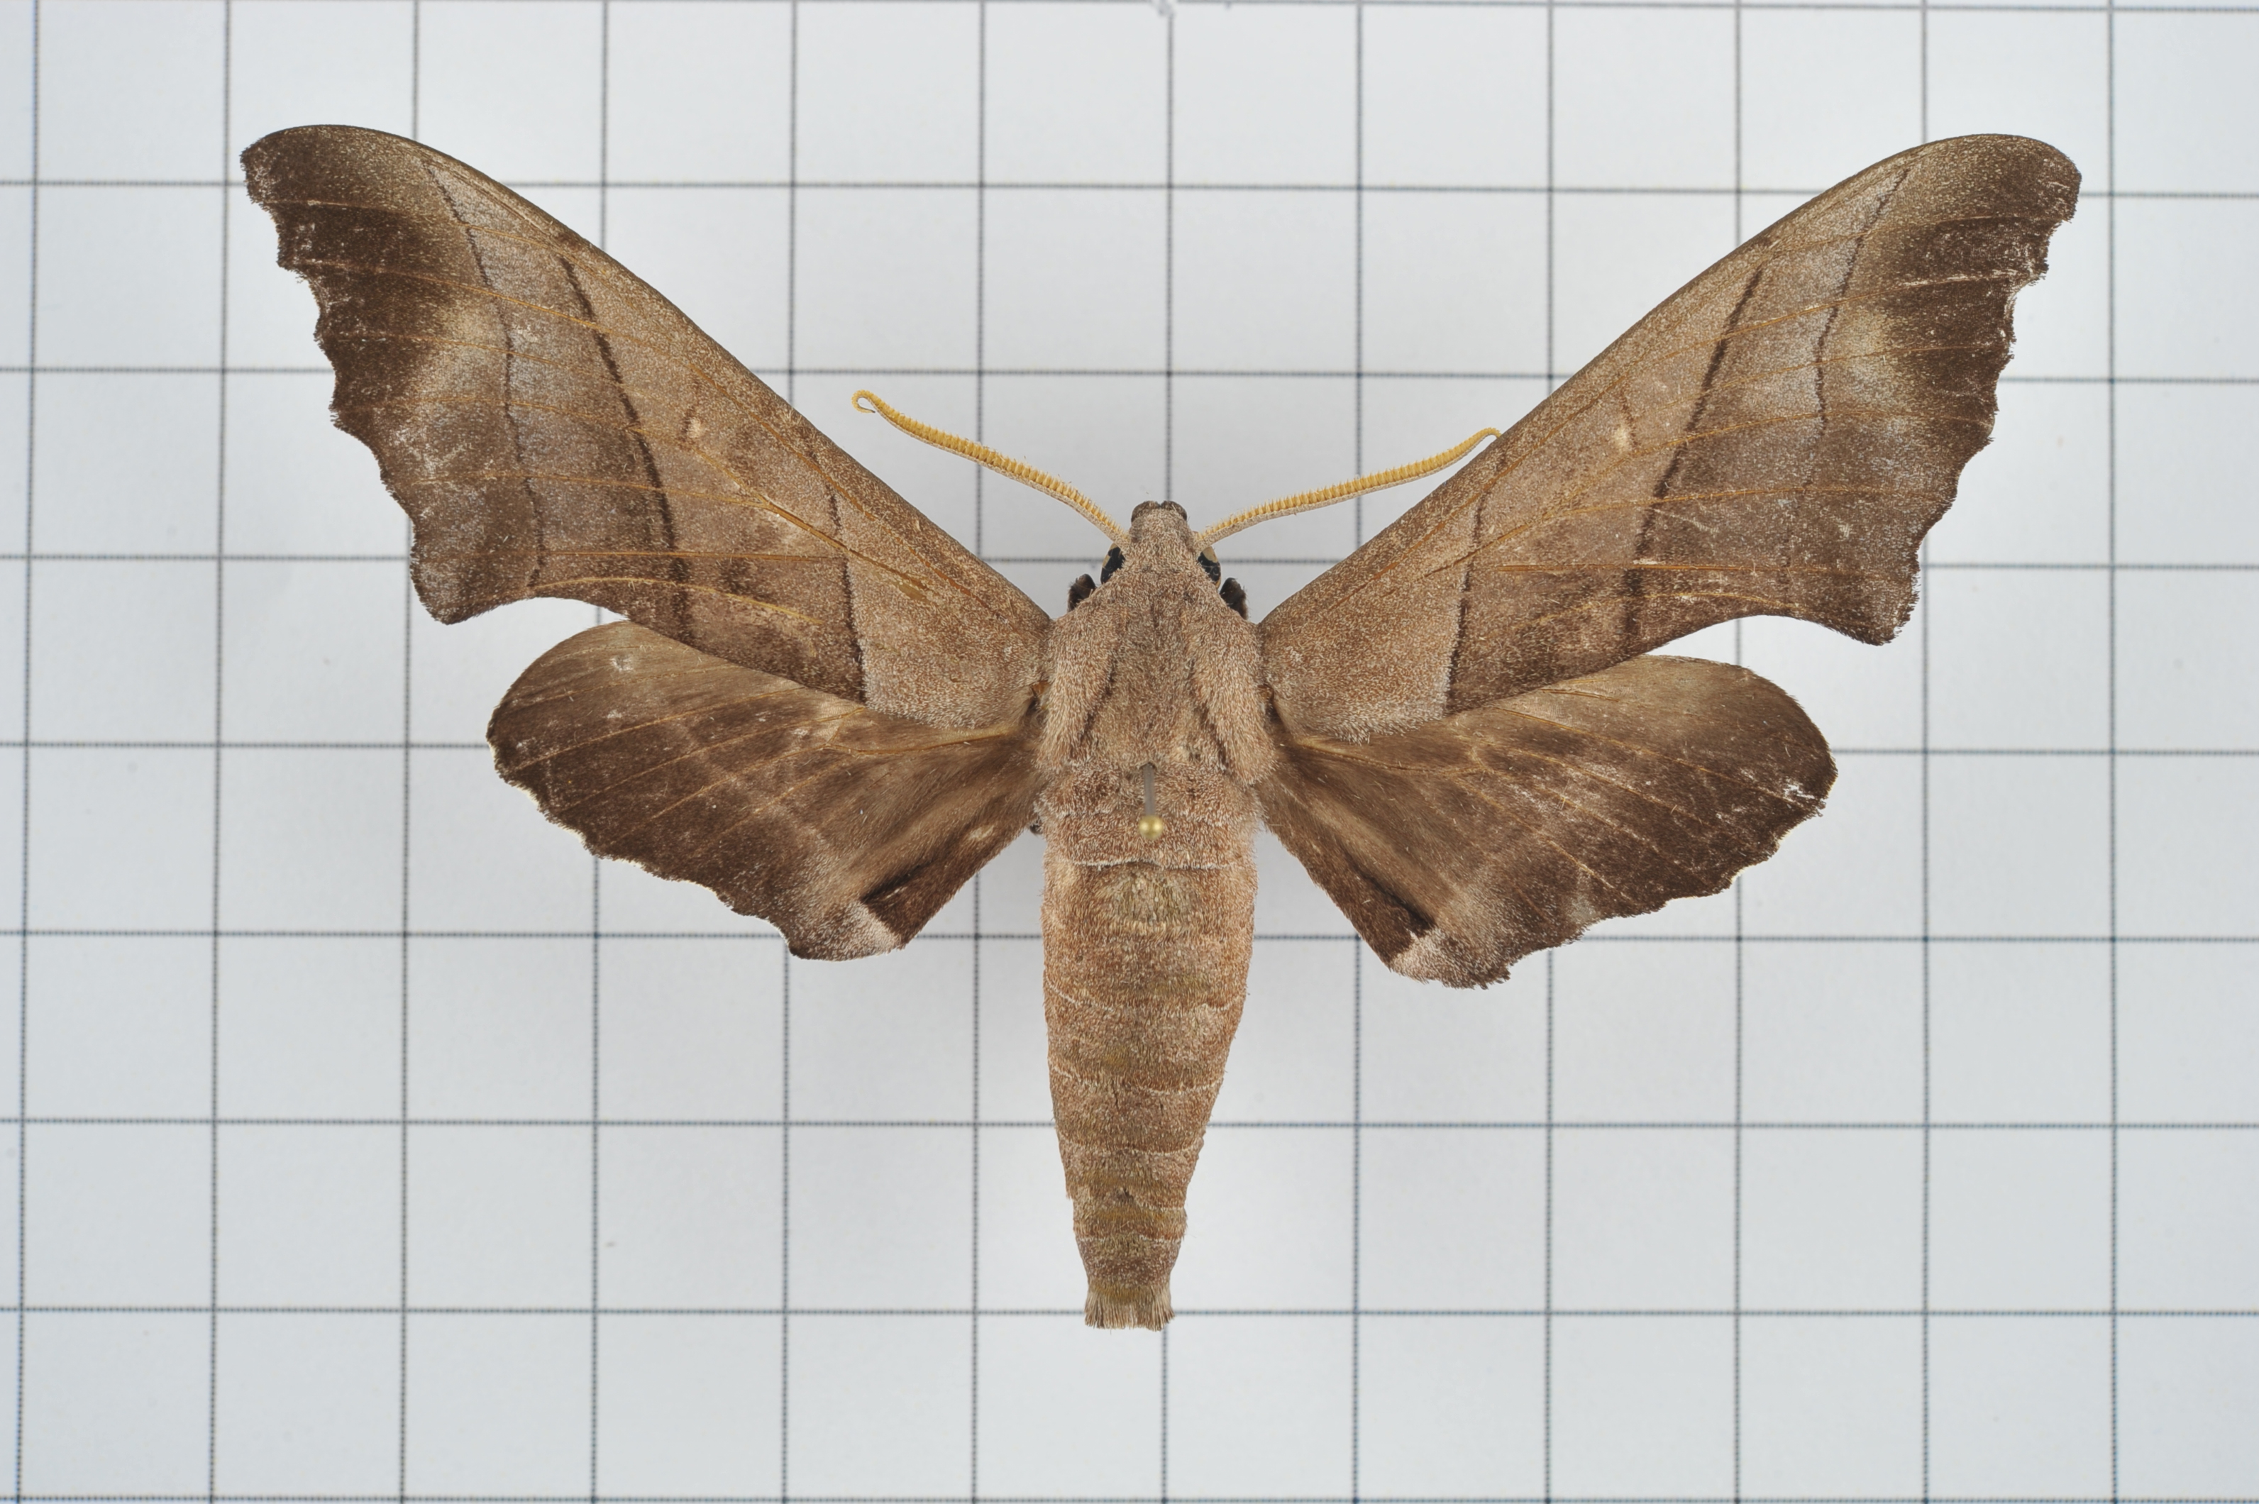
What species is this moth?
Polyptychus chinensis chinensis
